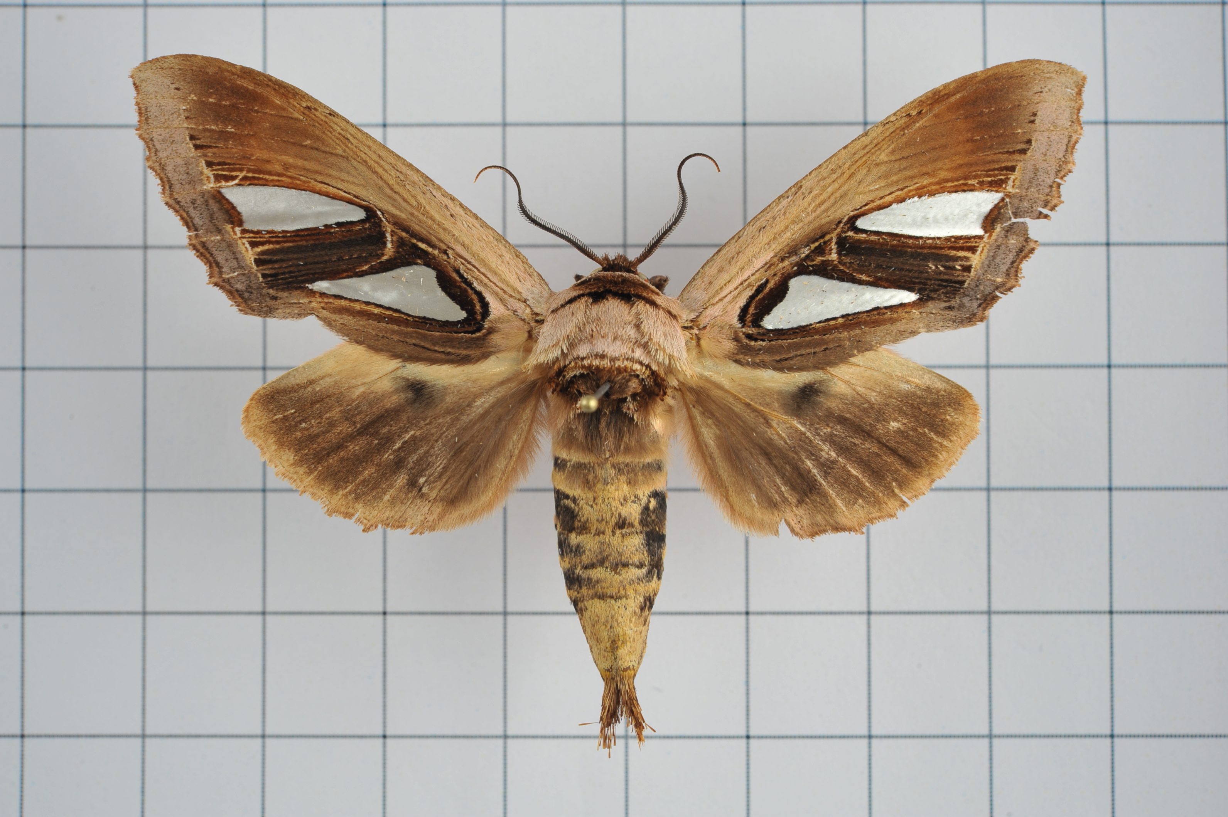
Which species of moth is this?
Tarsolepis japonica
